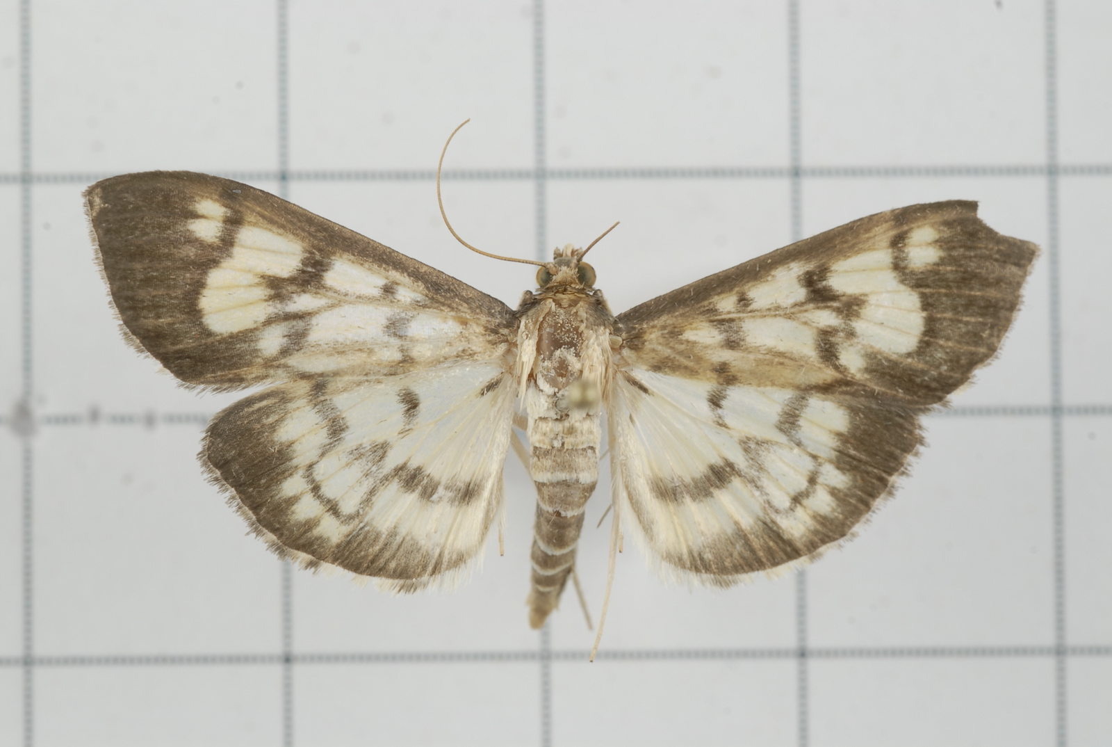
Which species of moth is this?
Syllepte taiwanalis
